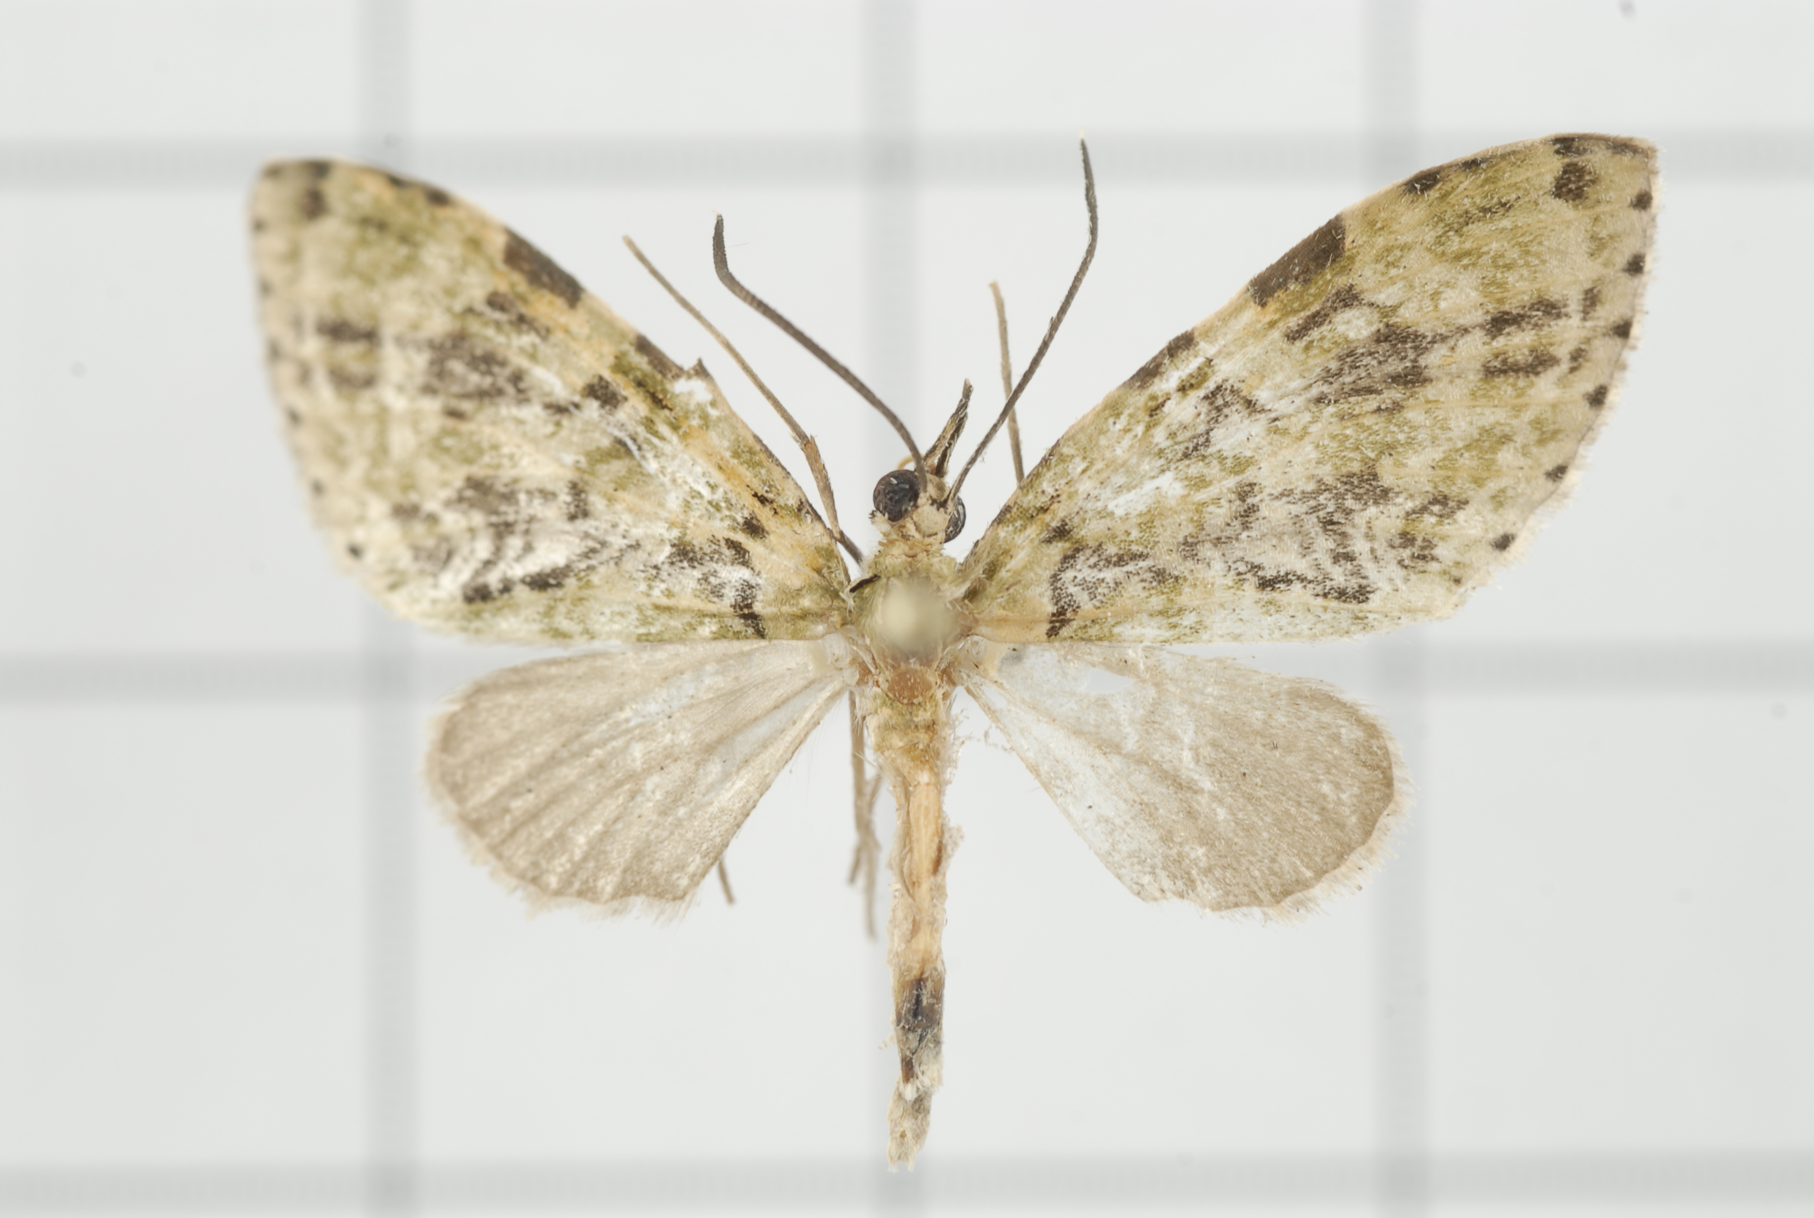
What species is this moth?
Phthonoloba viridifasciata
